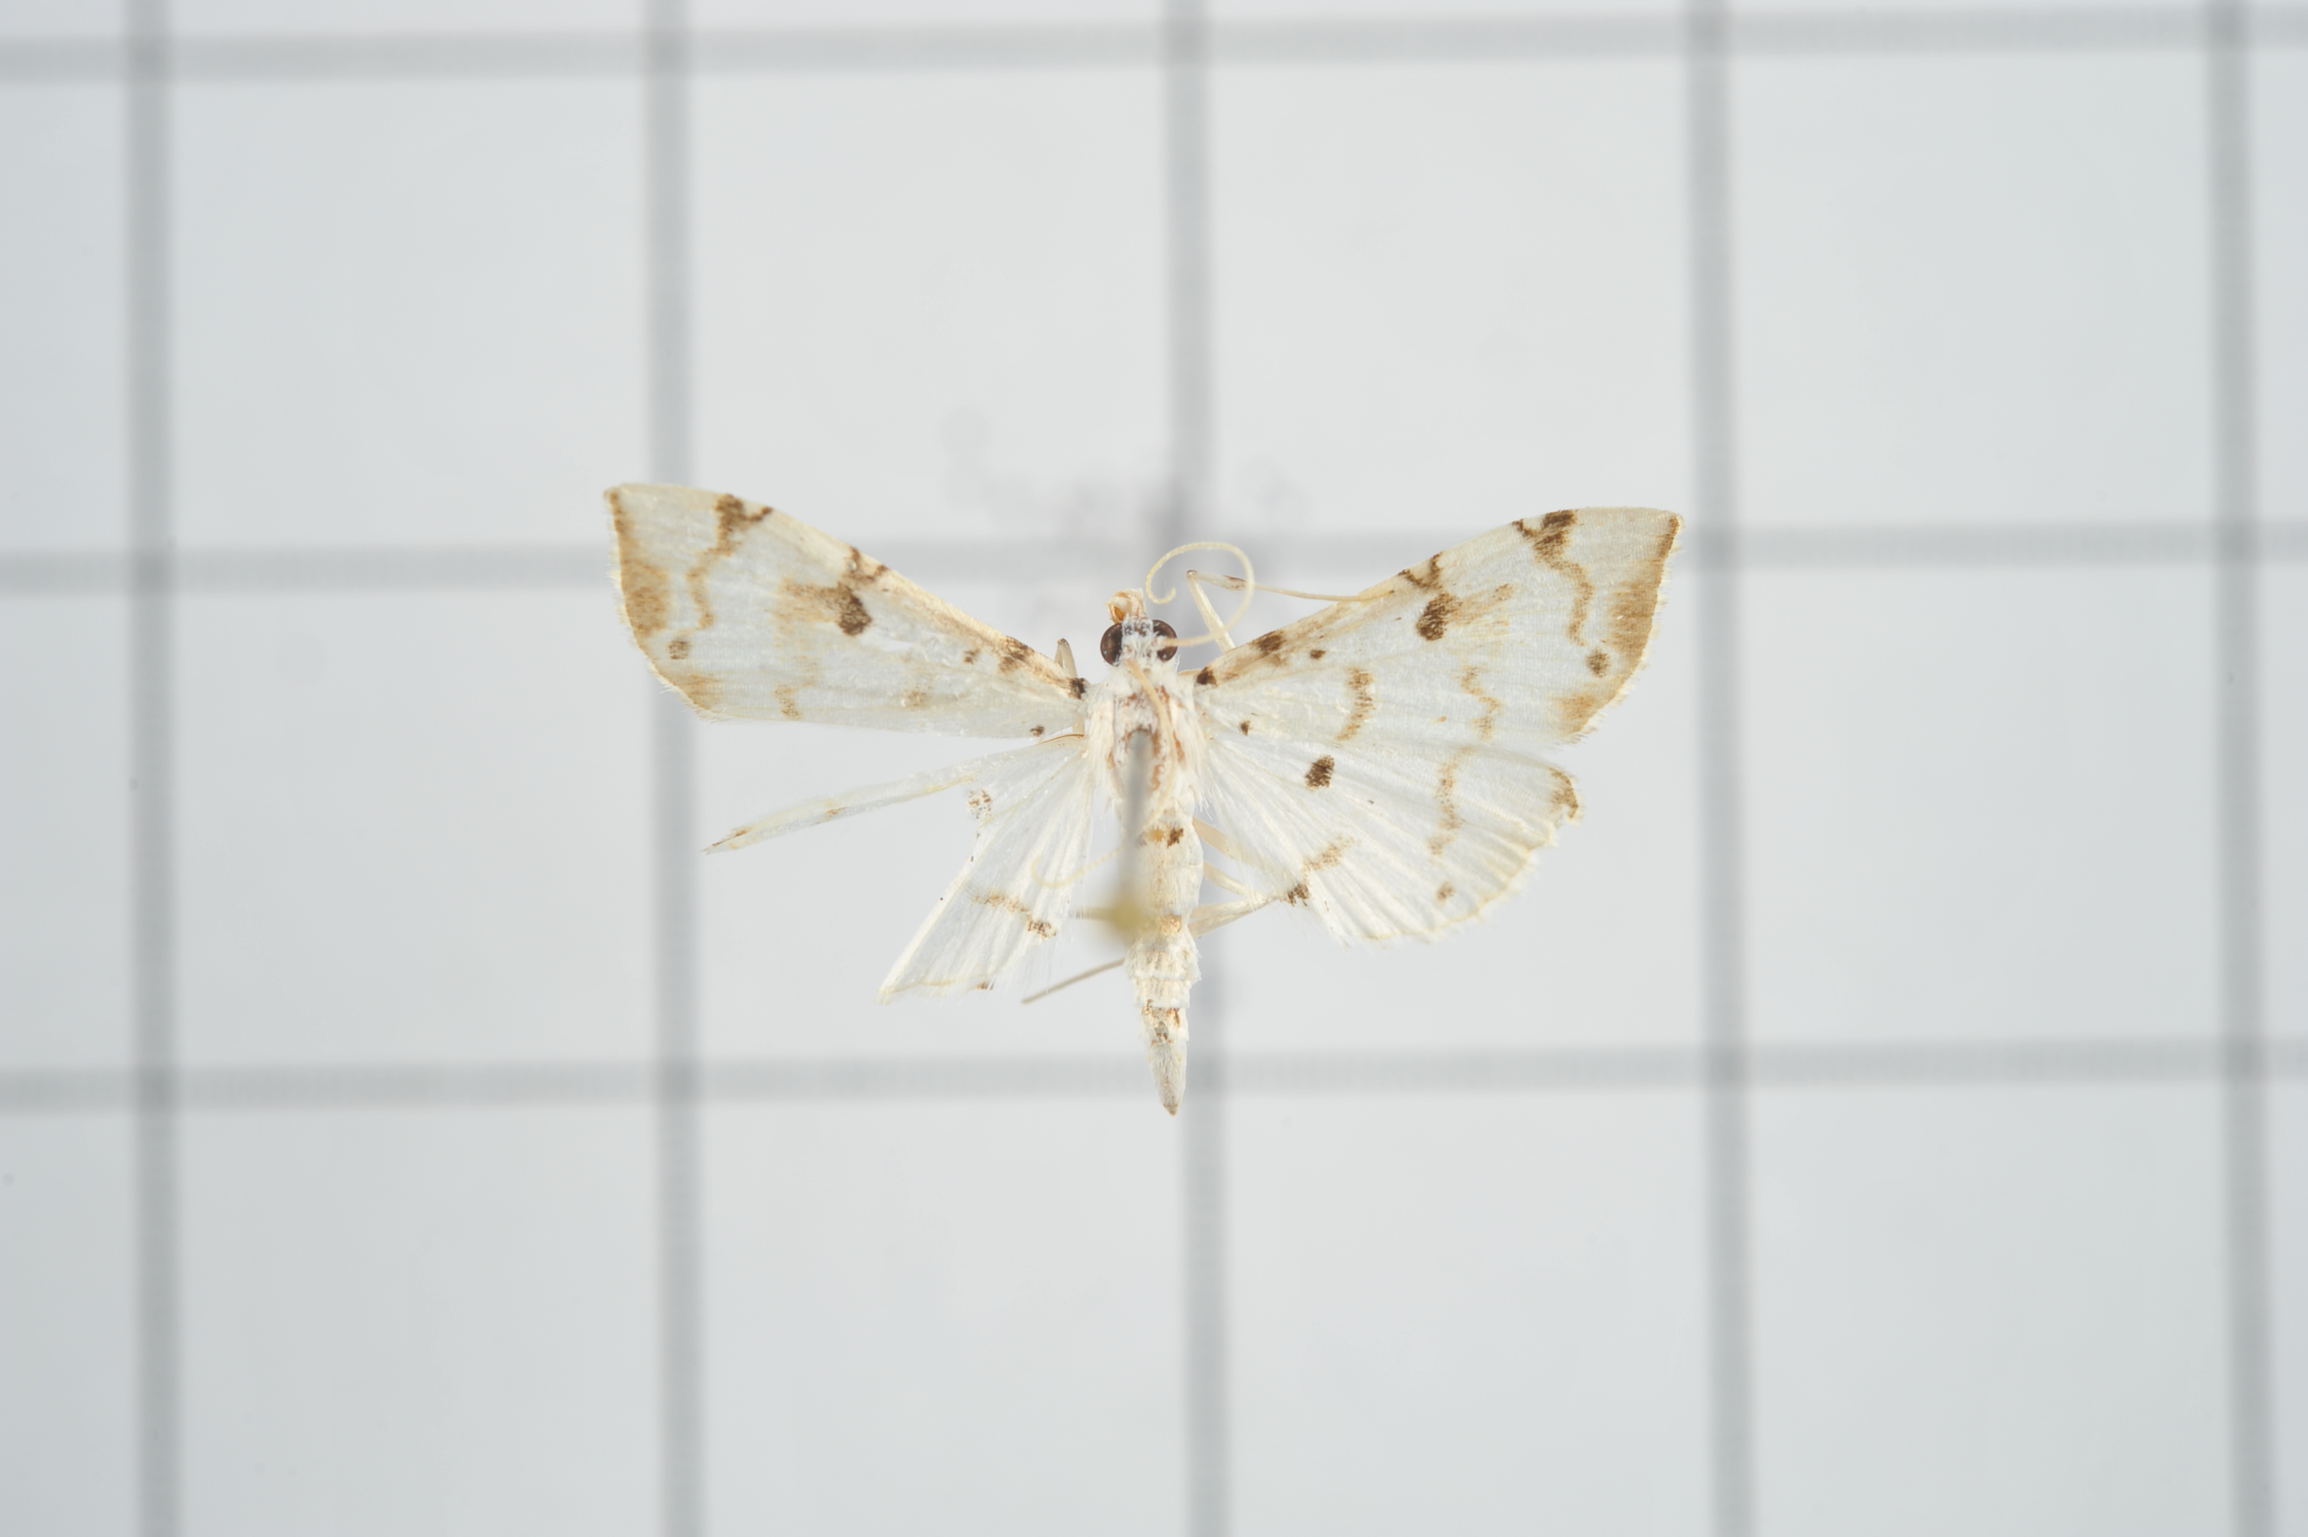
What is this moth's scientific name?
Pycnarmon meritalis
